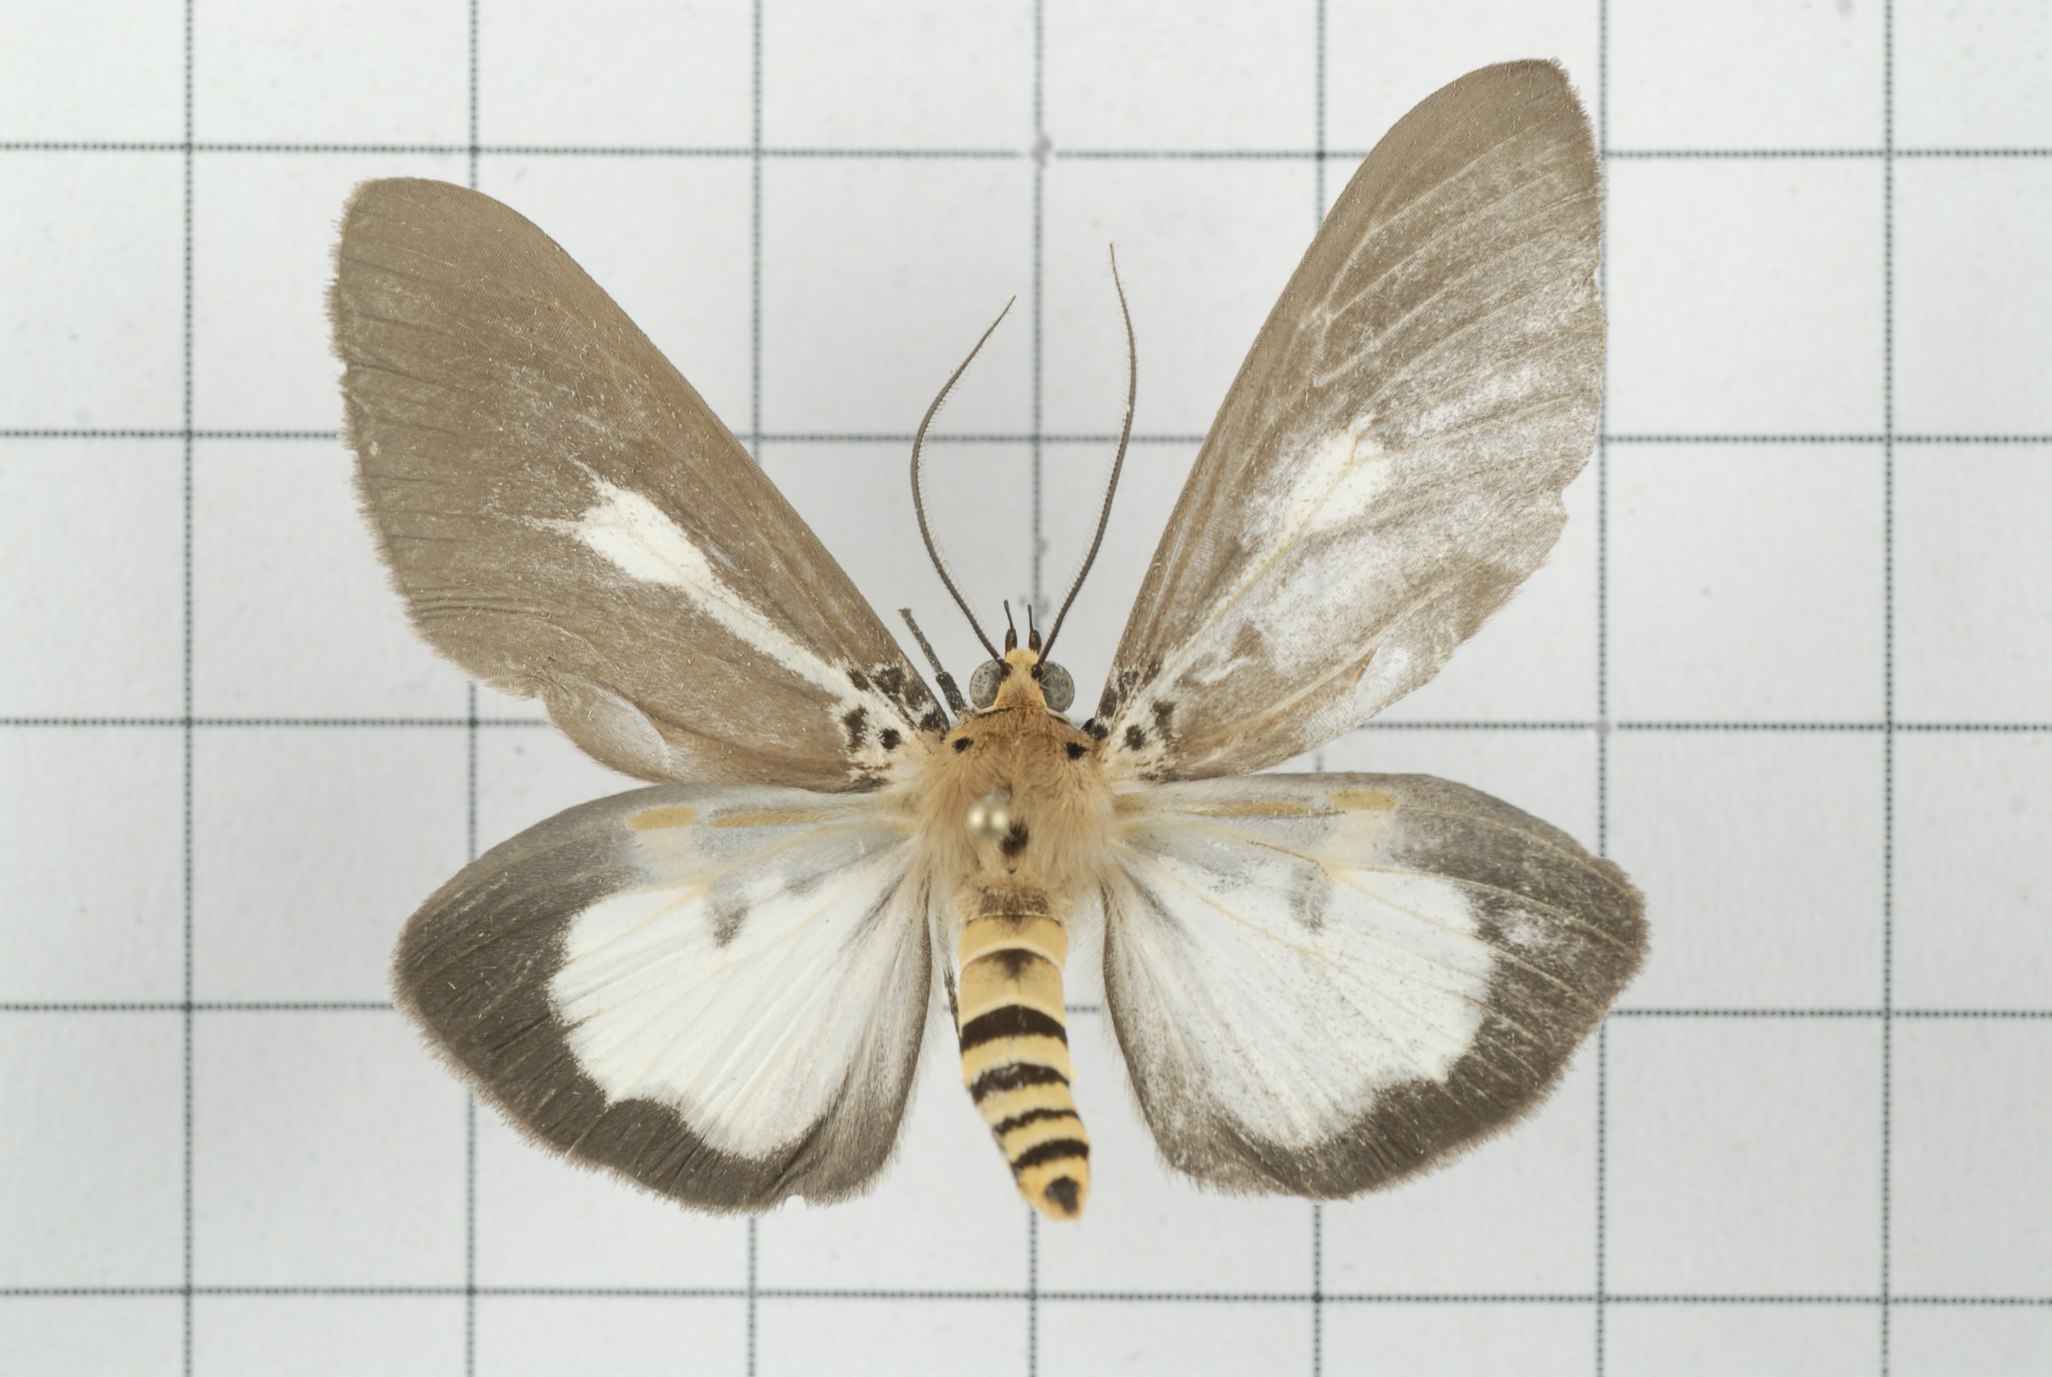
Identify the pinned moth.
Asota heliconia zebrina
